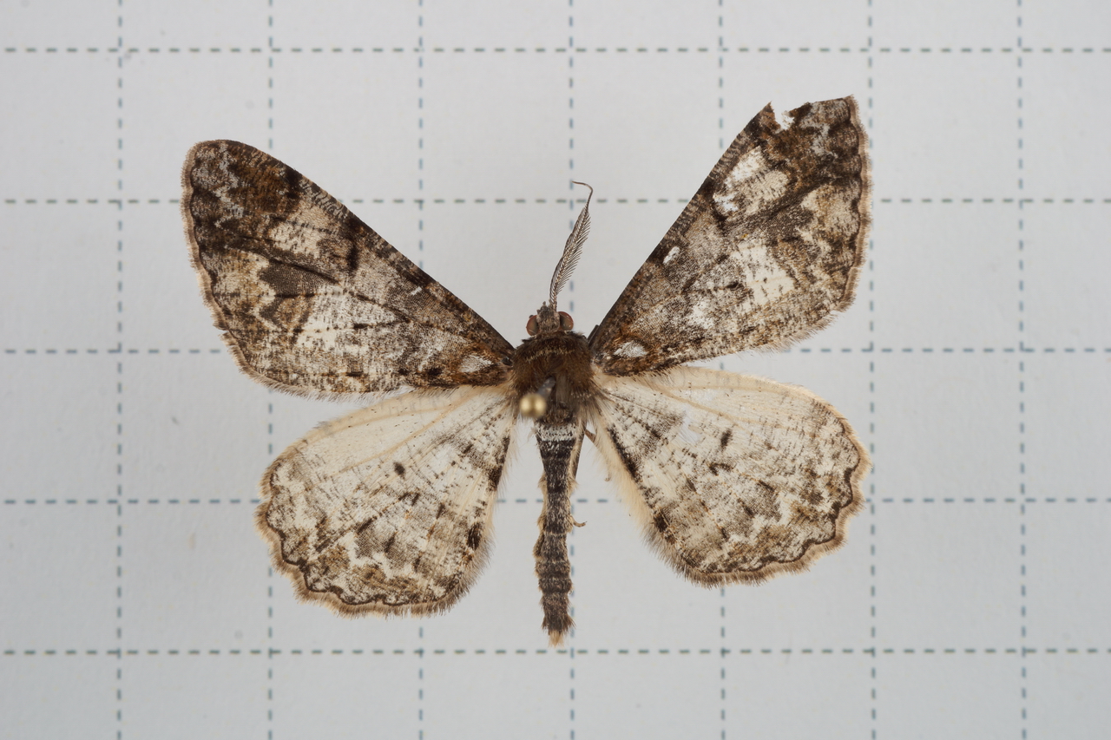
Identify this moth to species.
Alcis admissaria undularia
